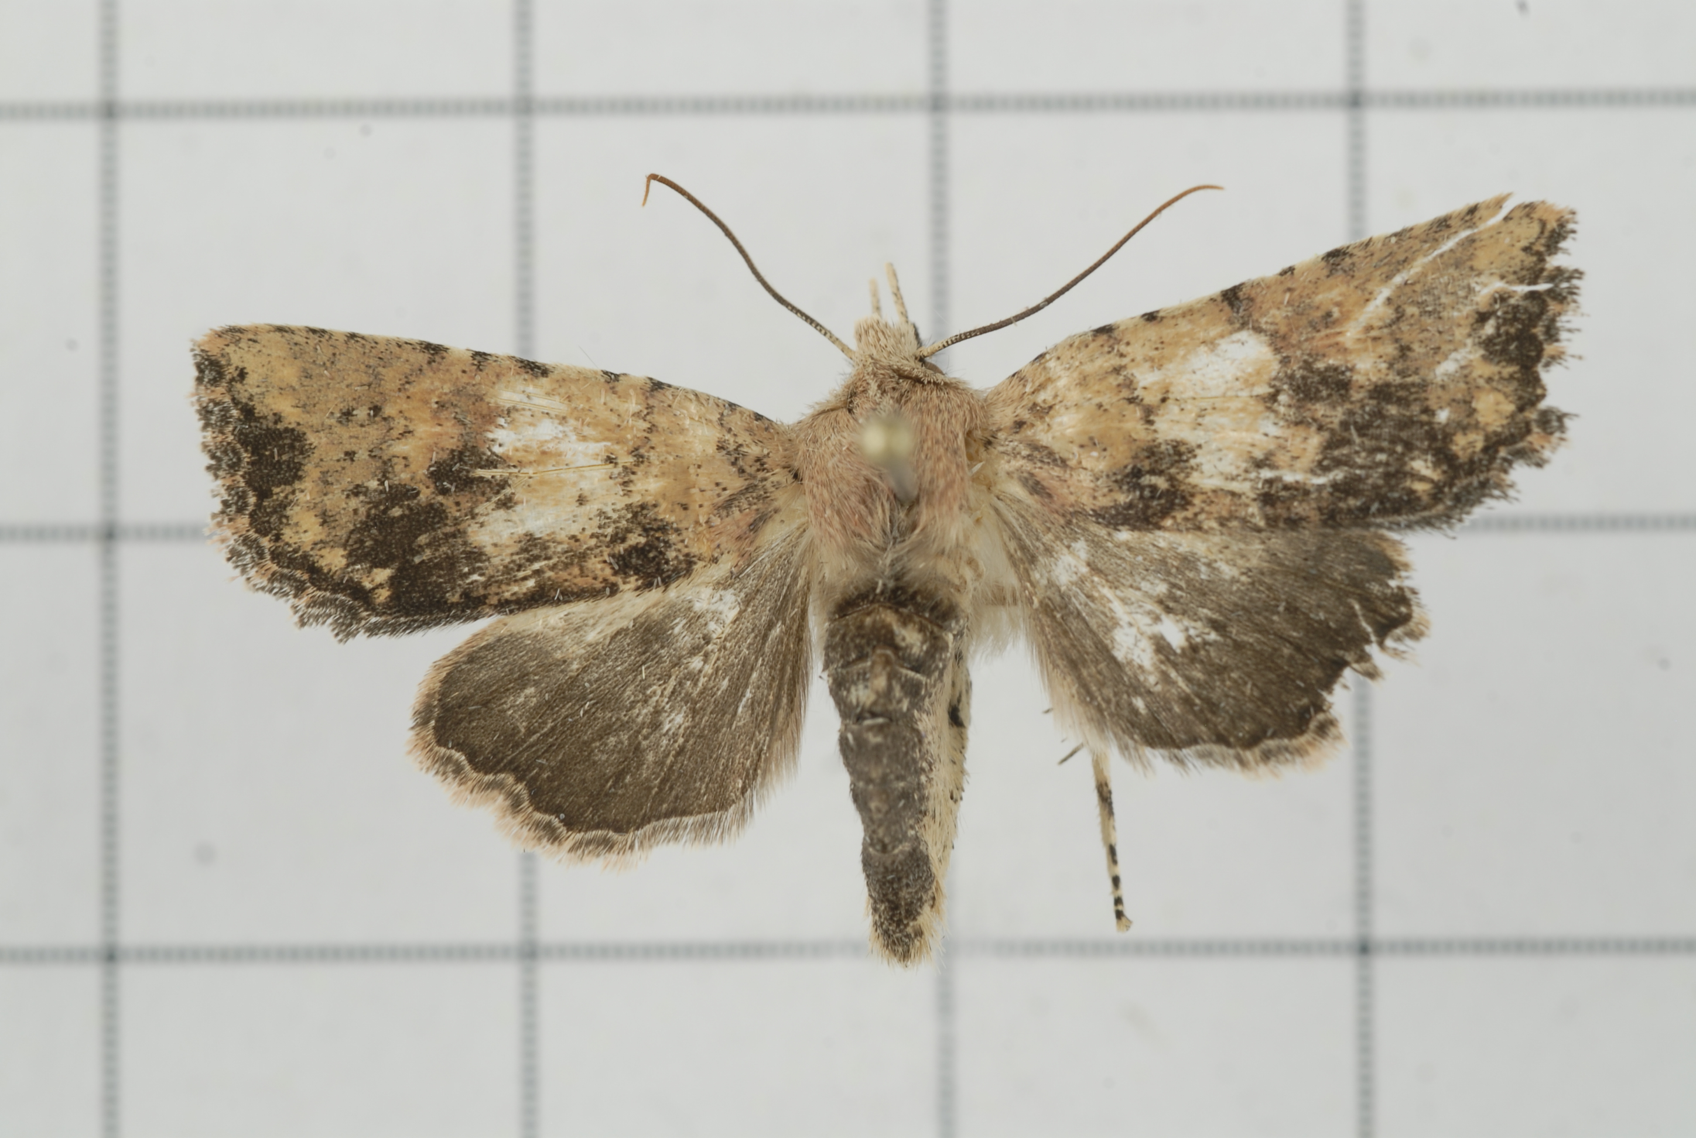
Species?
Hyalobole changae changae
